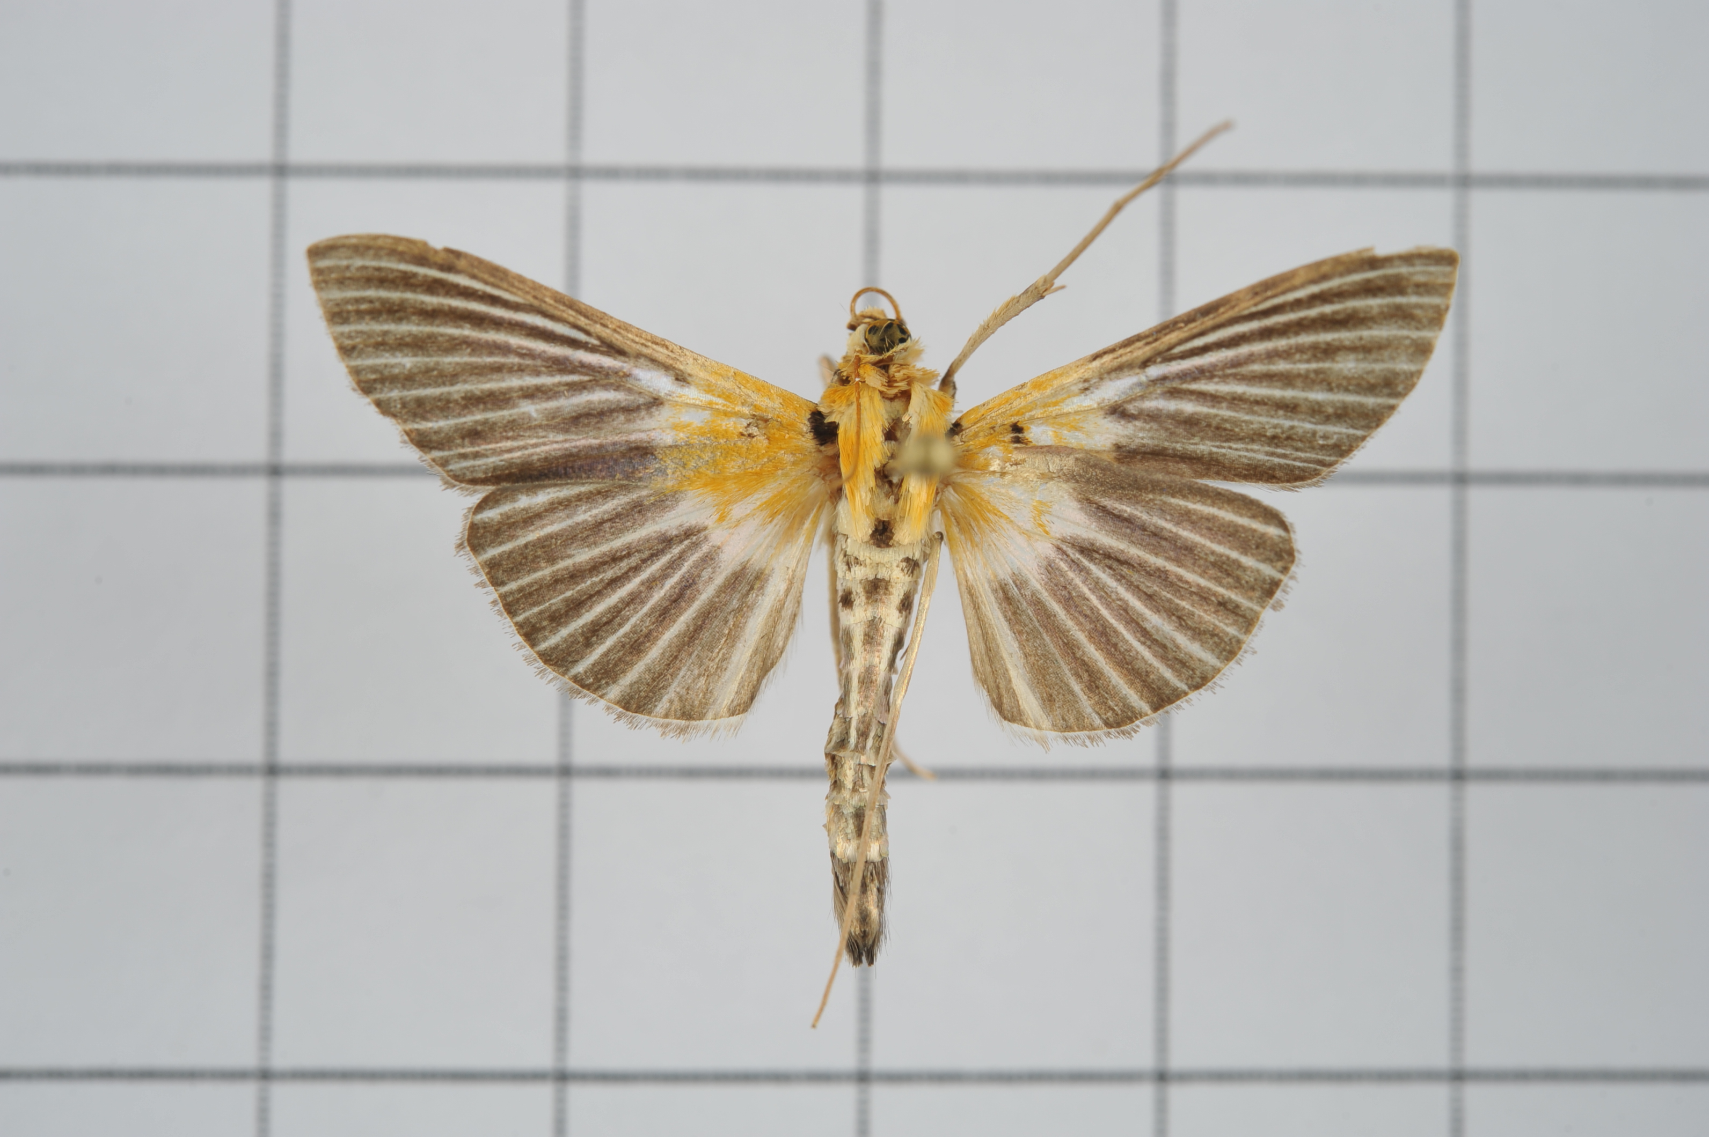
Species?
Nevrina procopia
